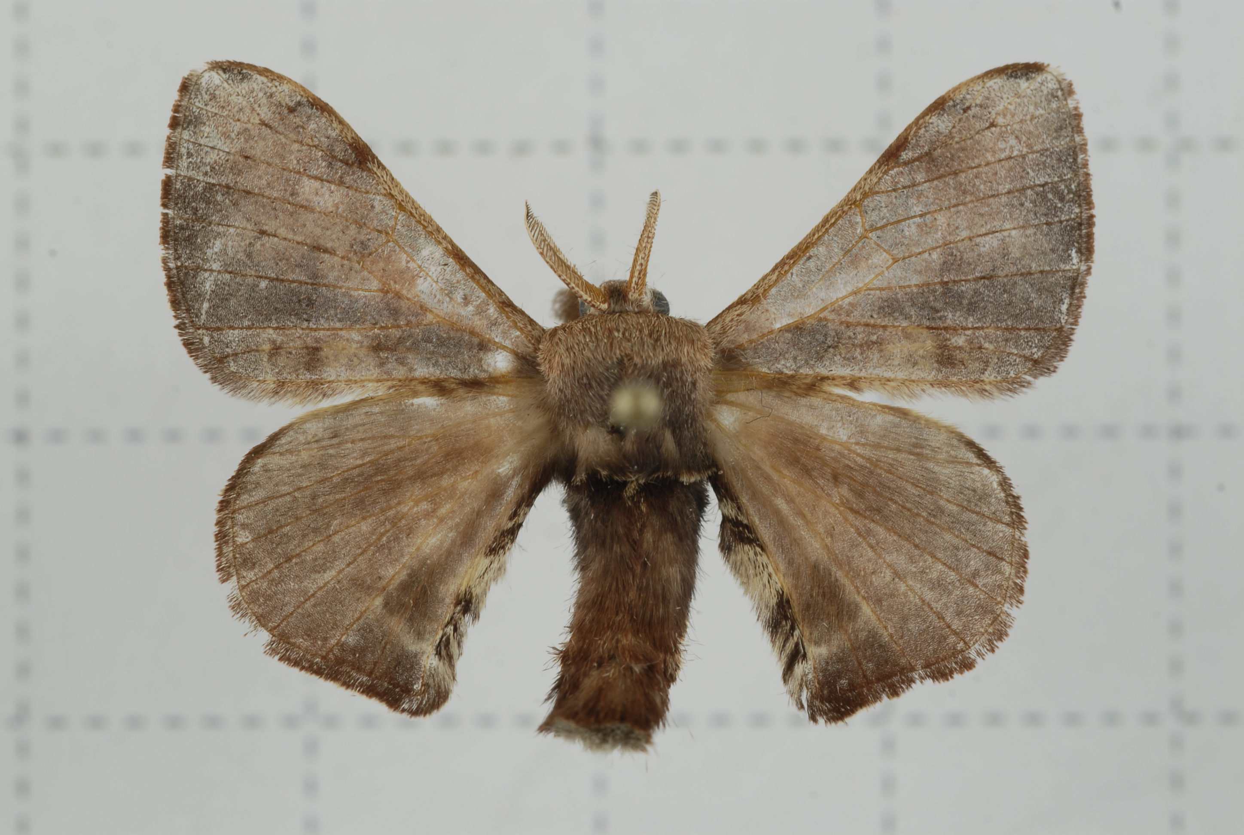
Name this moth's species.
Triuncina brunnea
